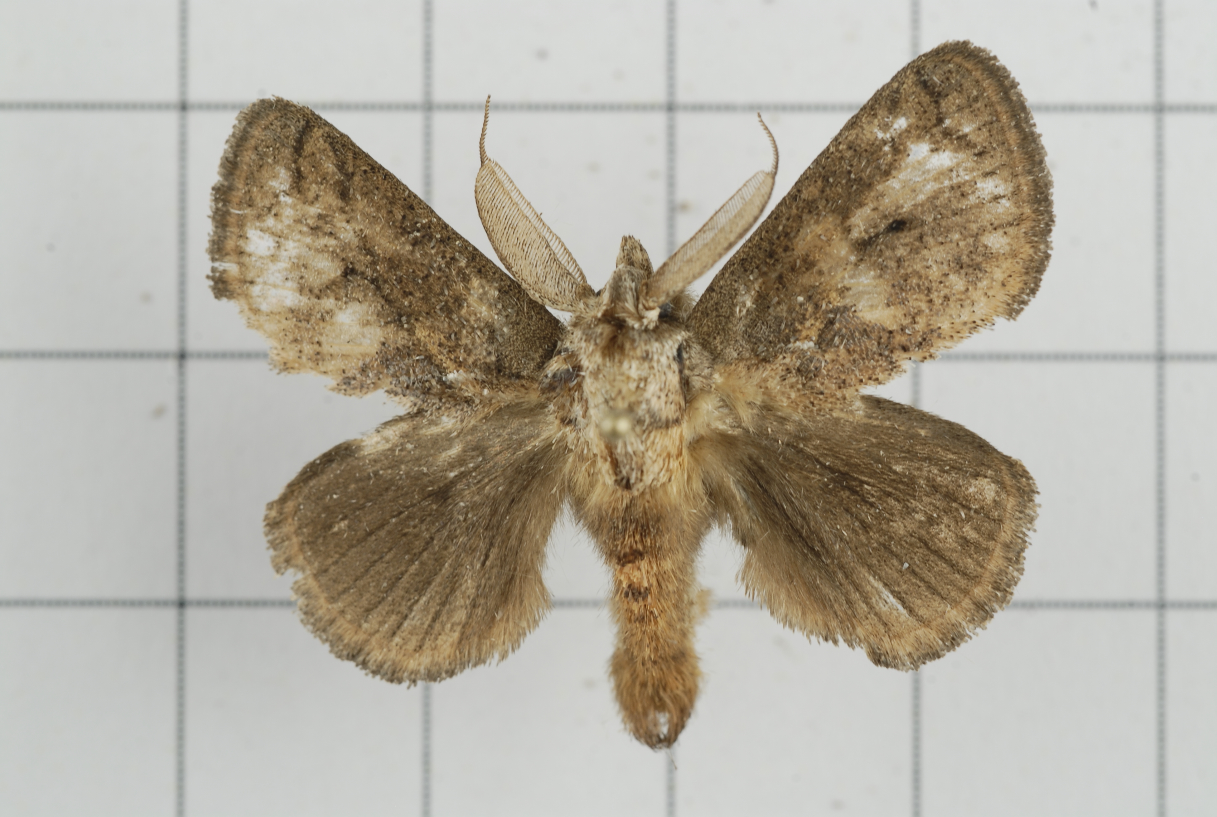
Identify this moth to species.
Susica sinensis
